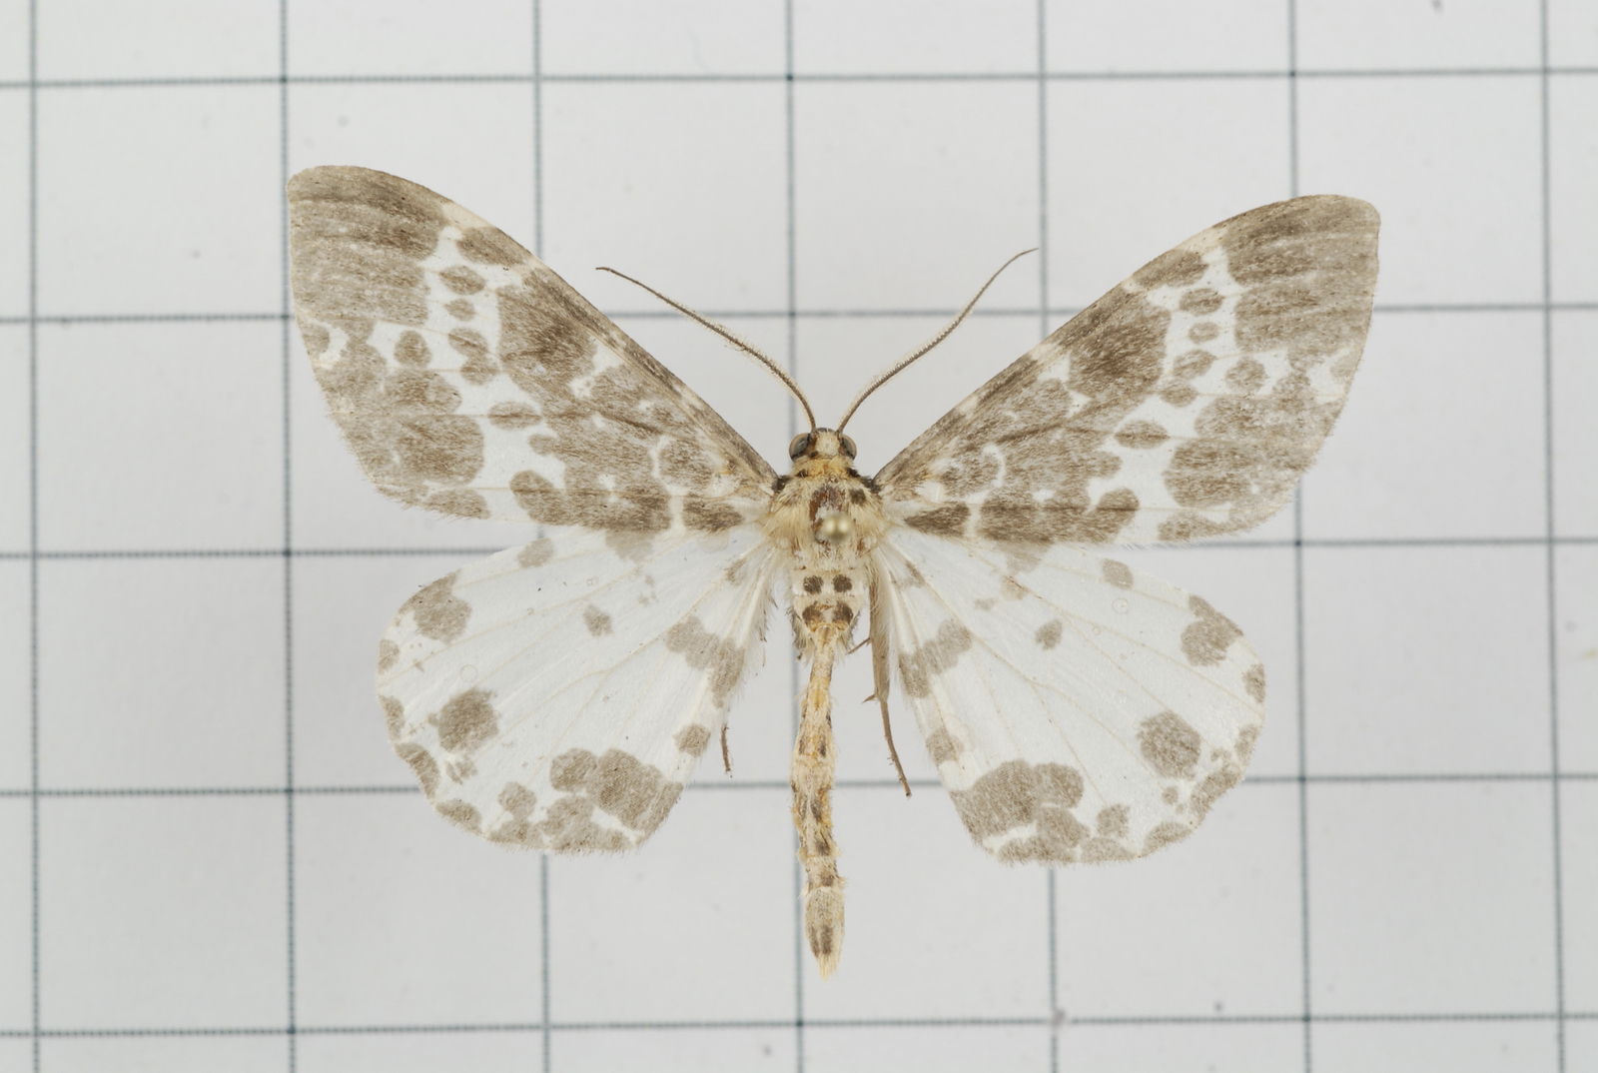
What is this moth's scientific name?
Dilophodes elegans khasiana
